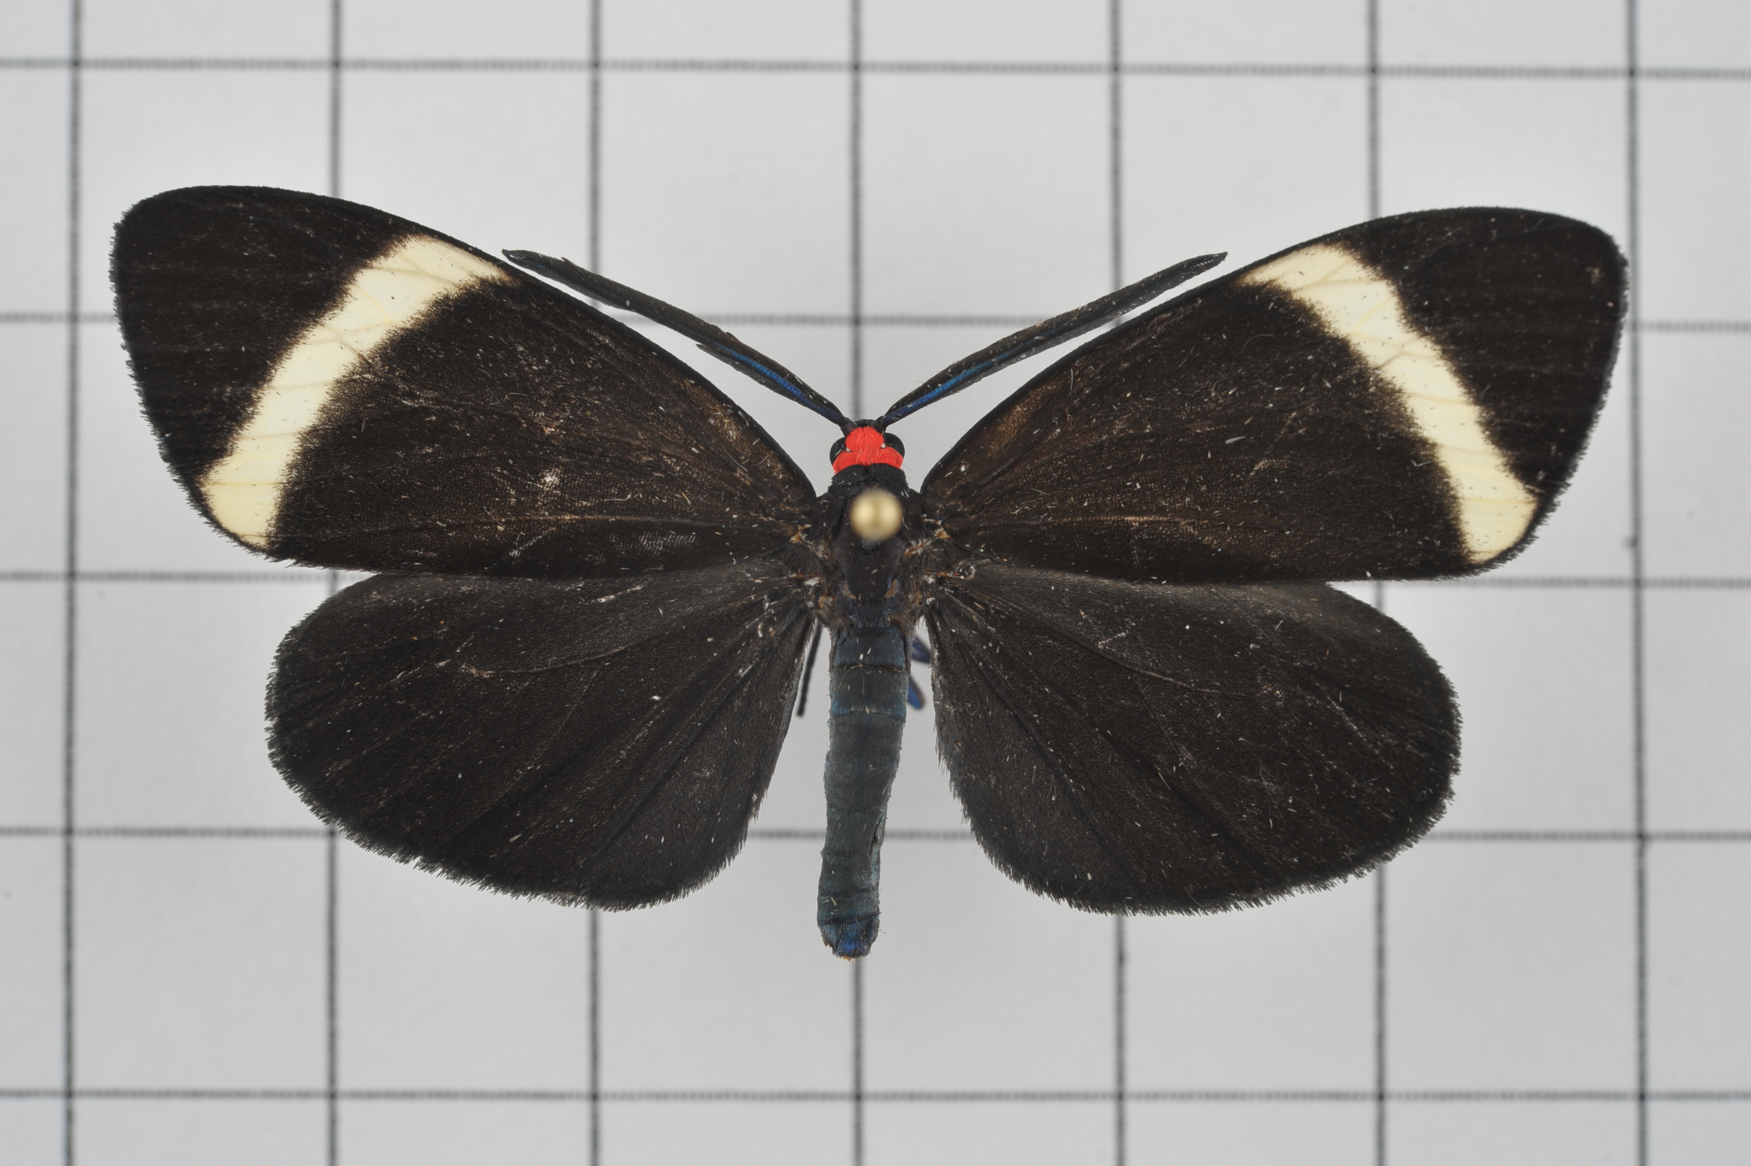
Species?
Pidorus atratus
